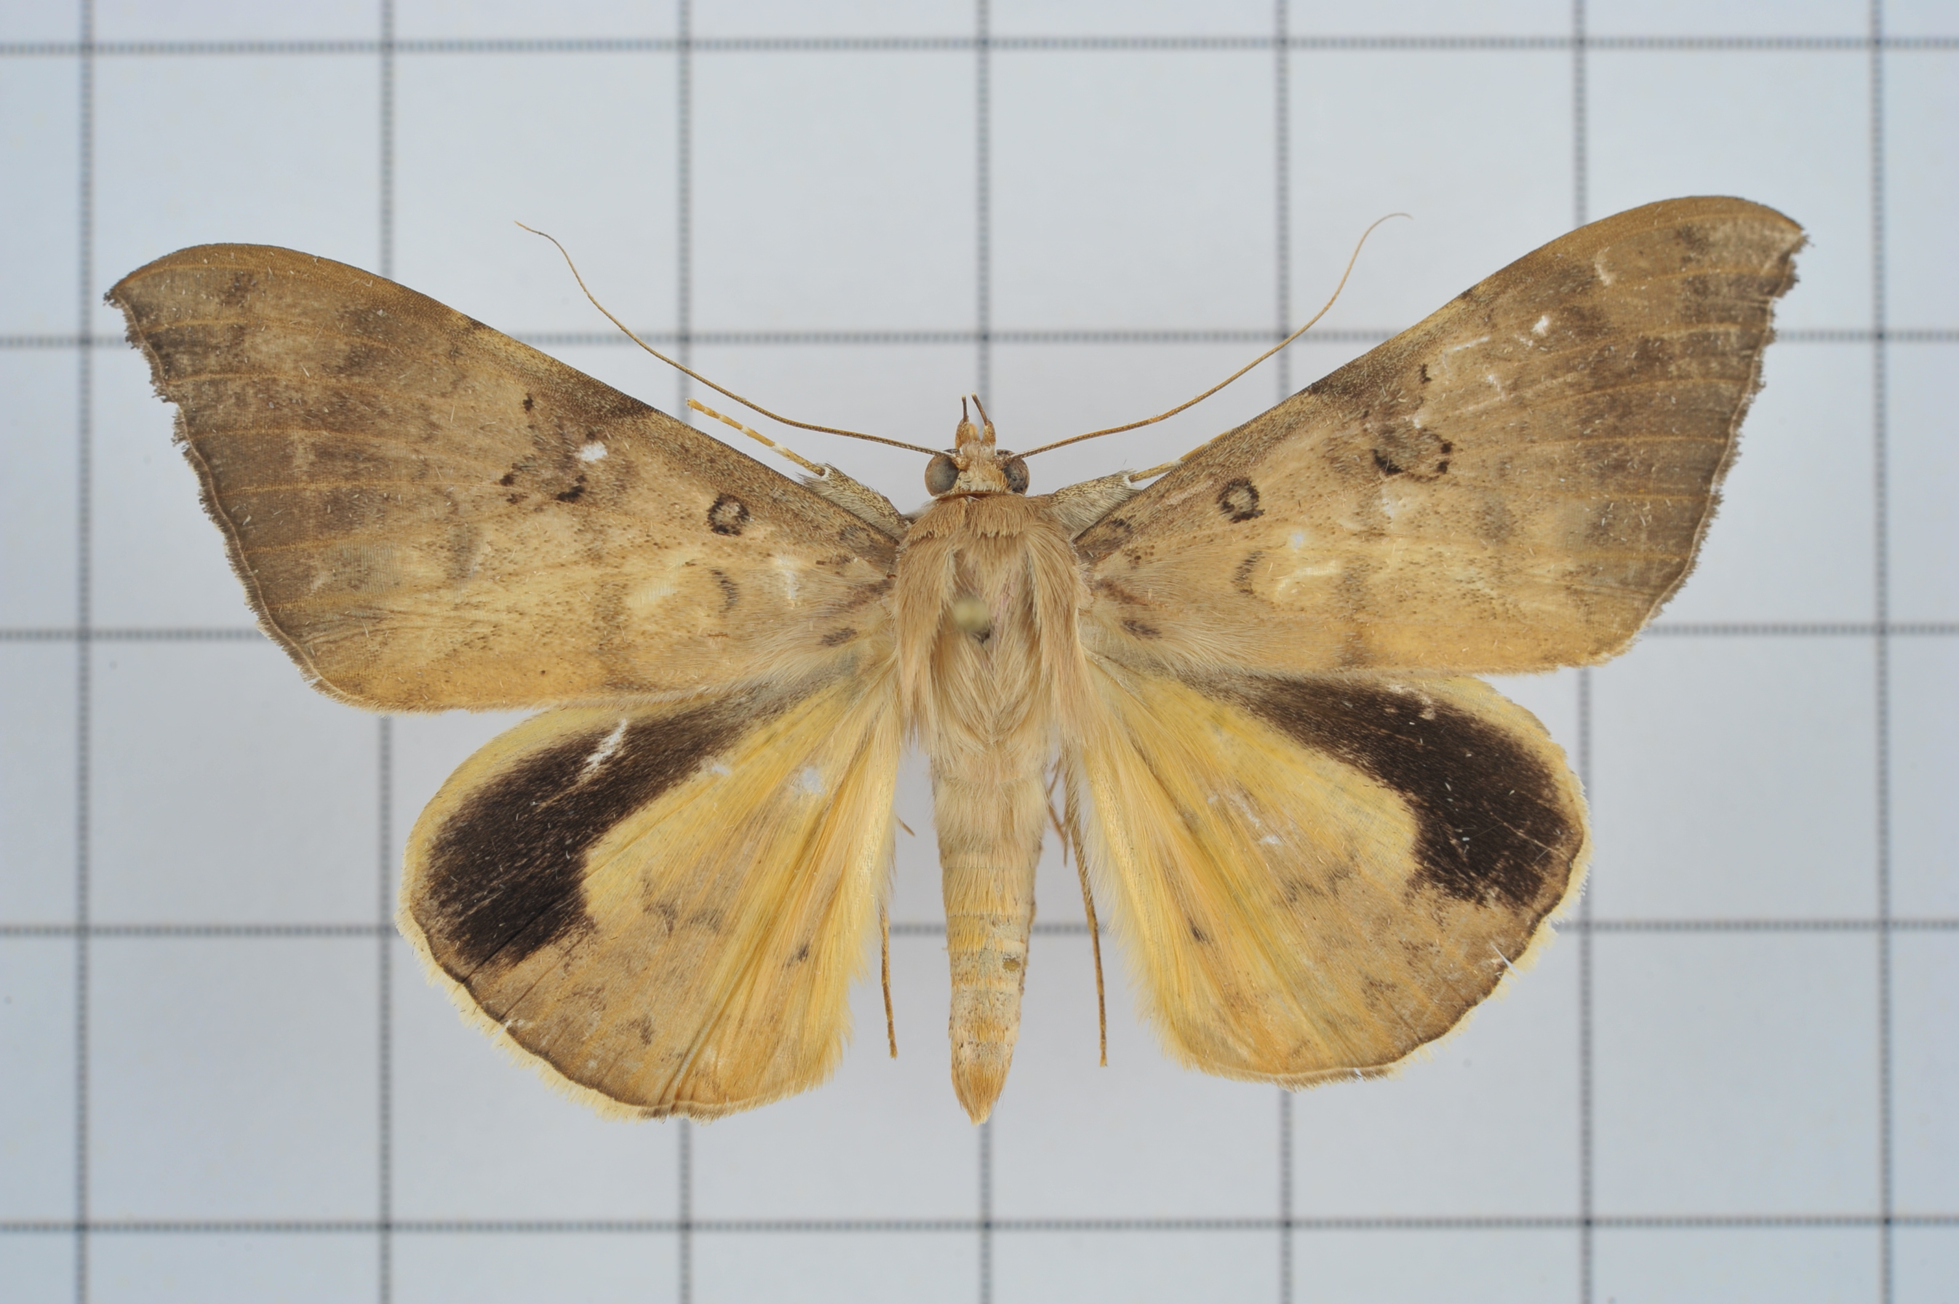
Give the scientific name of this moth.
Oxyodes scrobiculata
